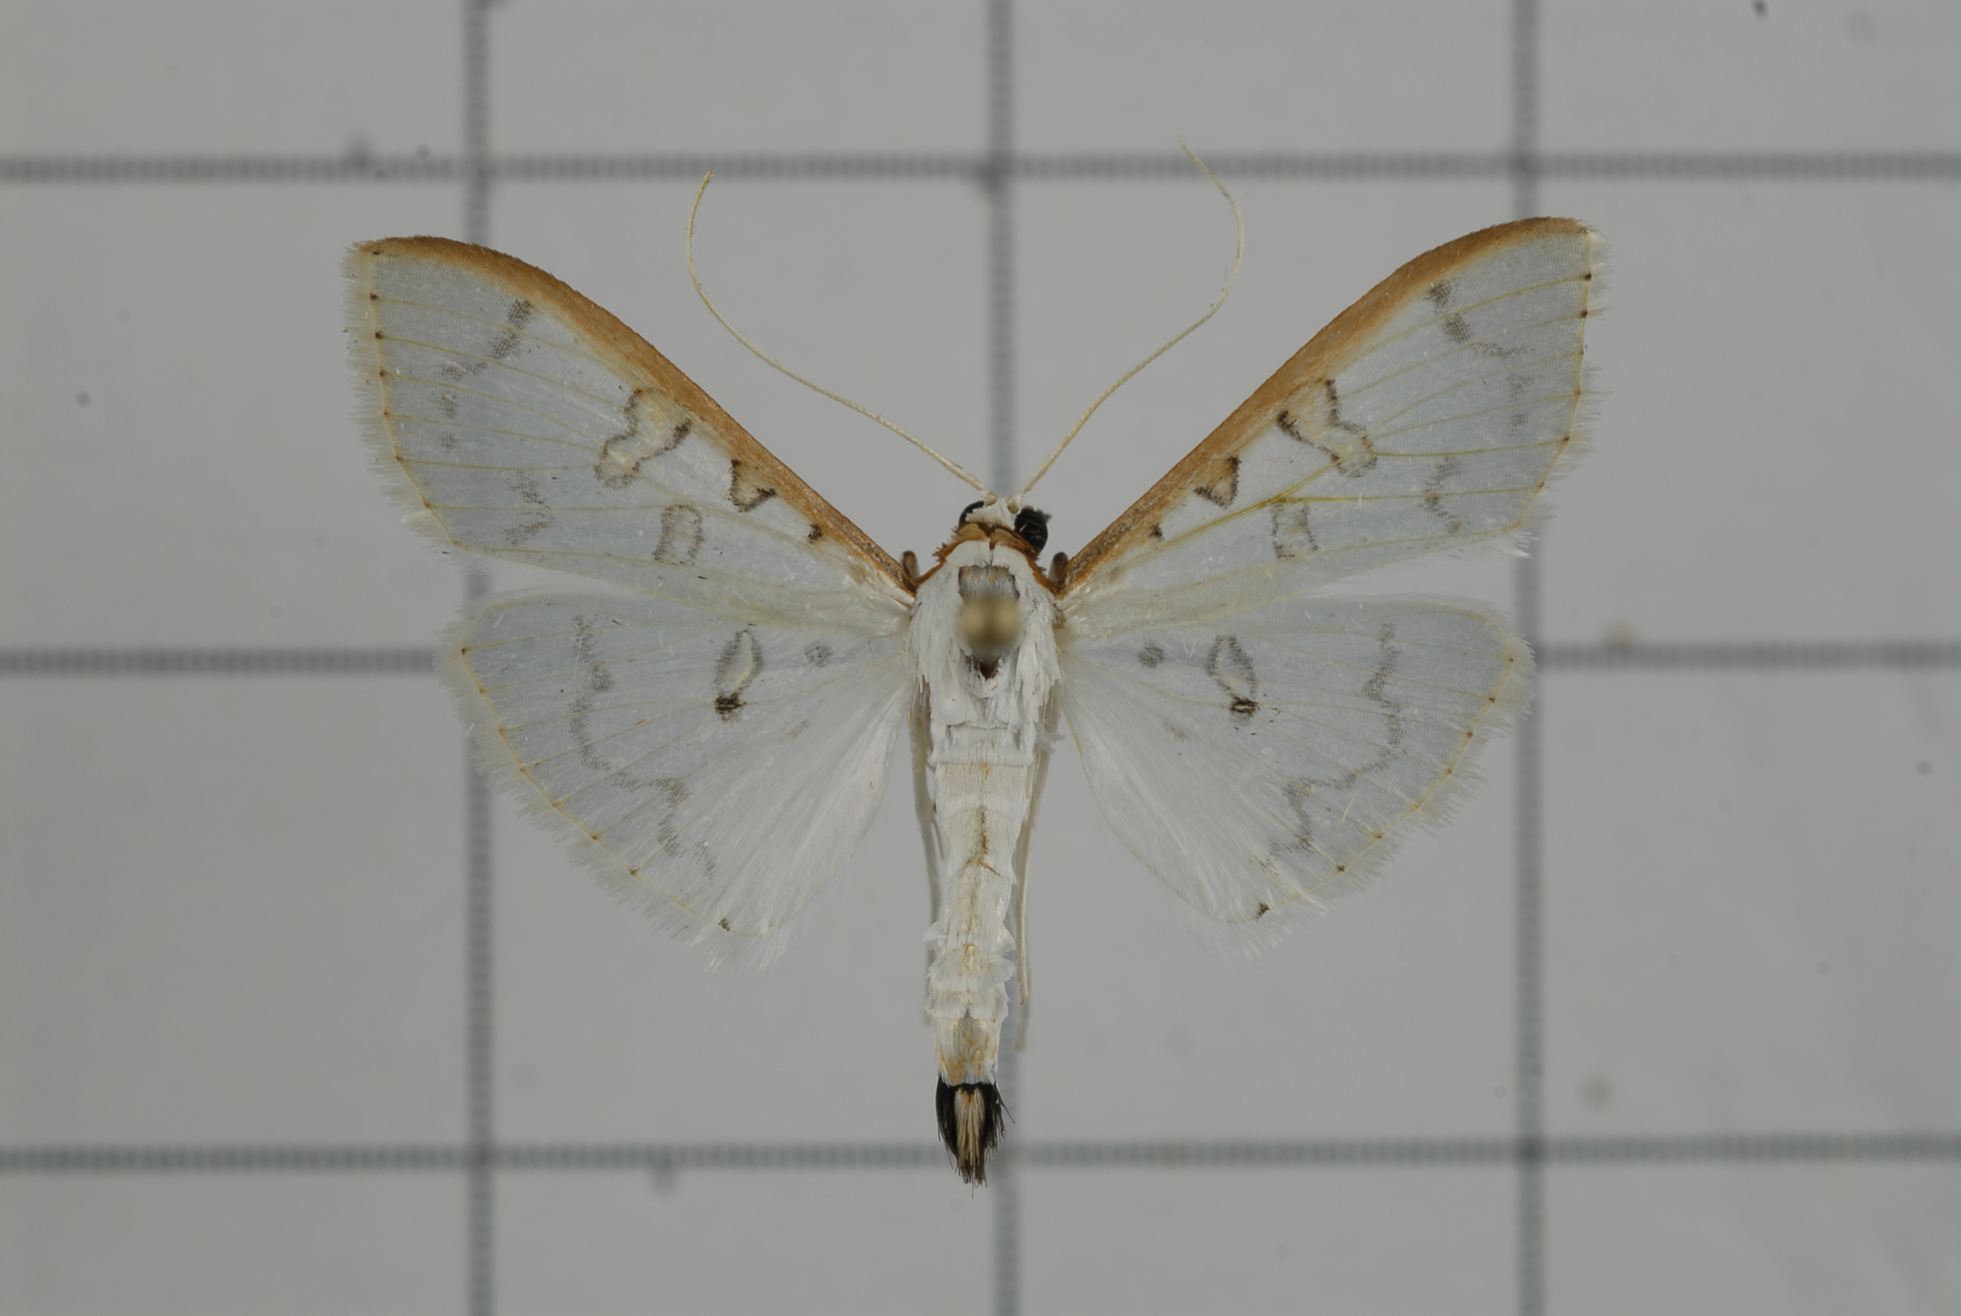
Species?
Palpita hypohomalia
